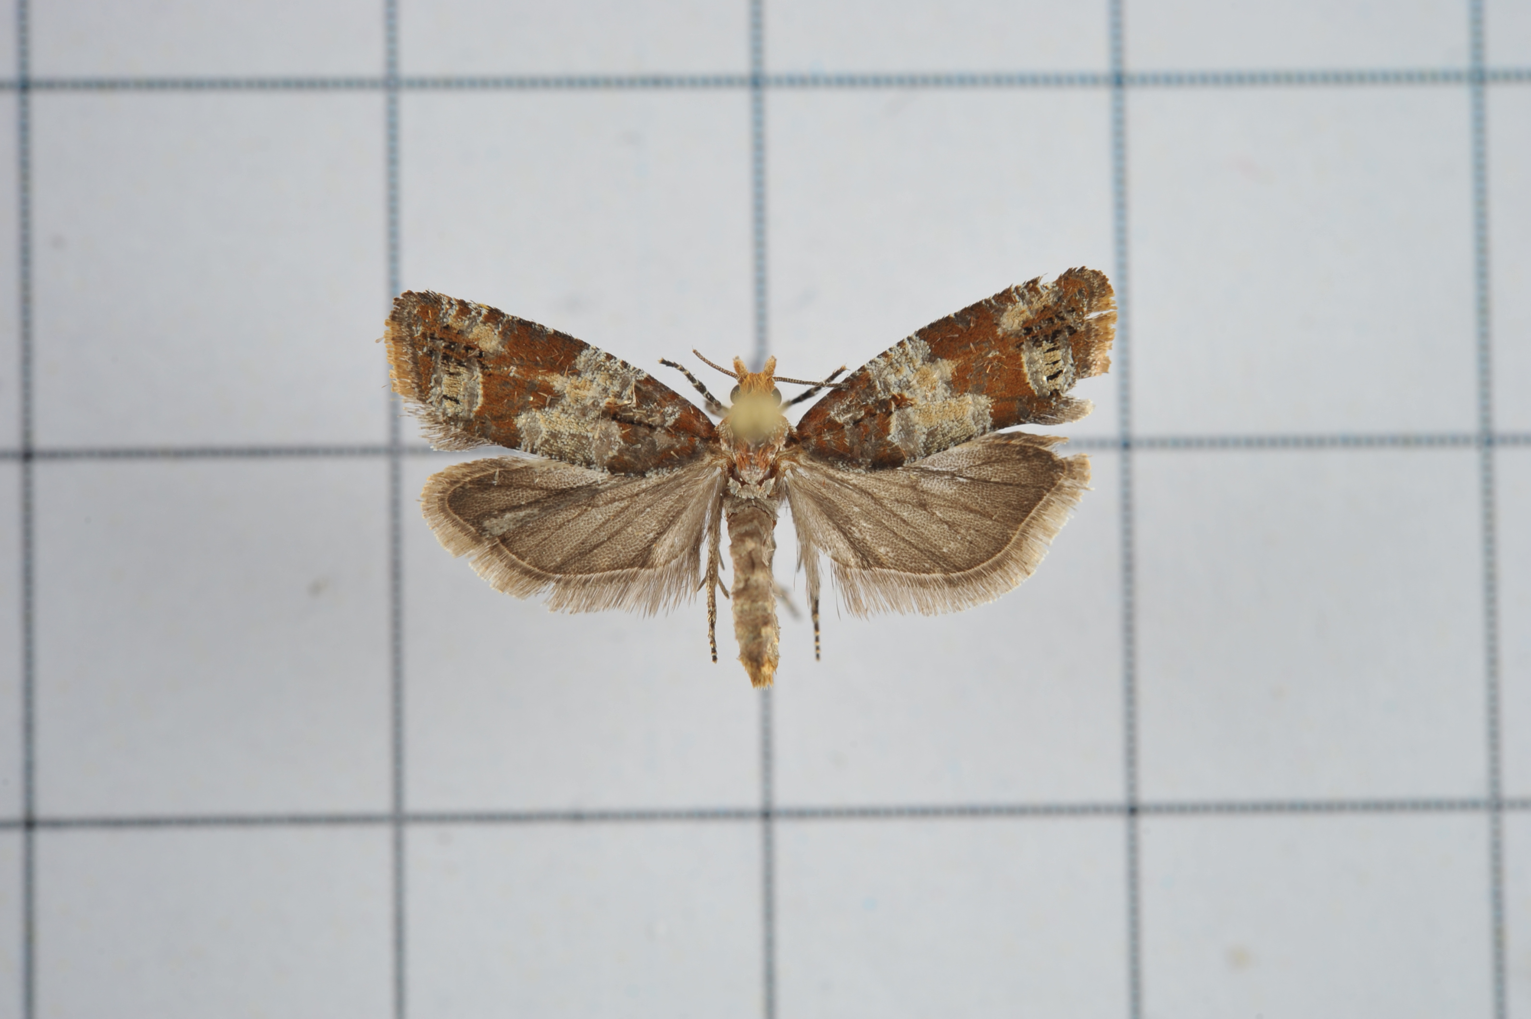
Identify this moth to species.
Retinia cristata
